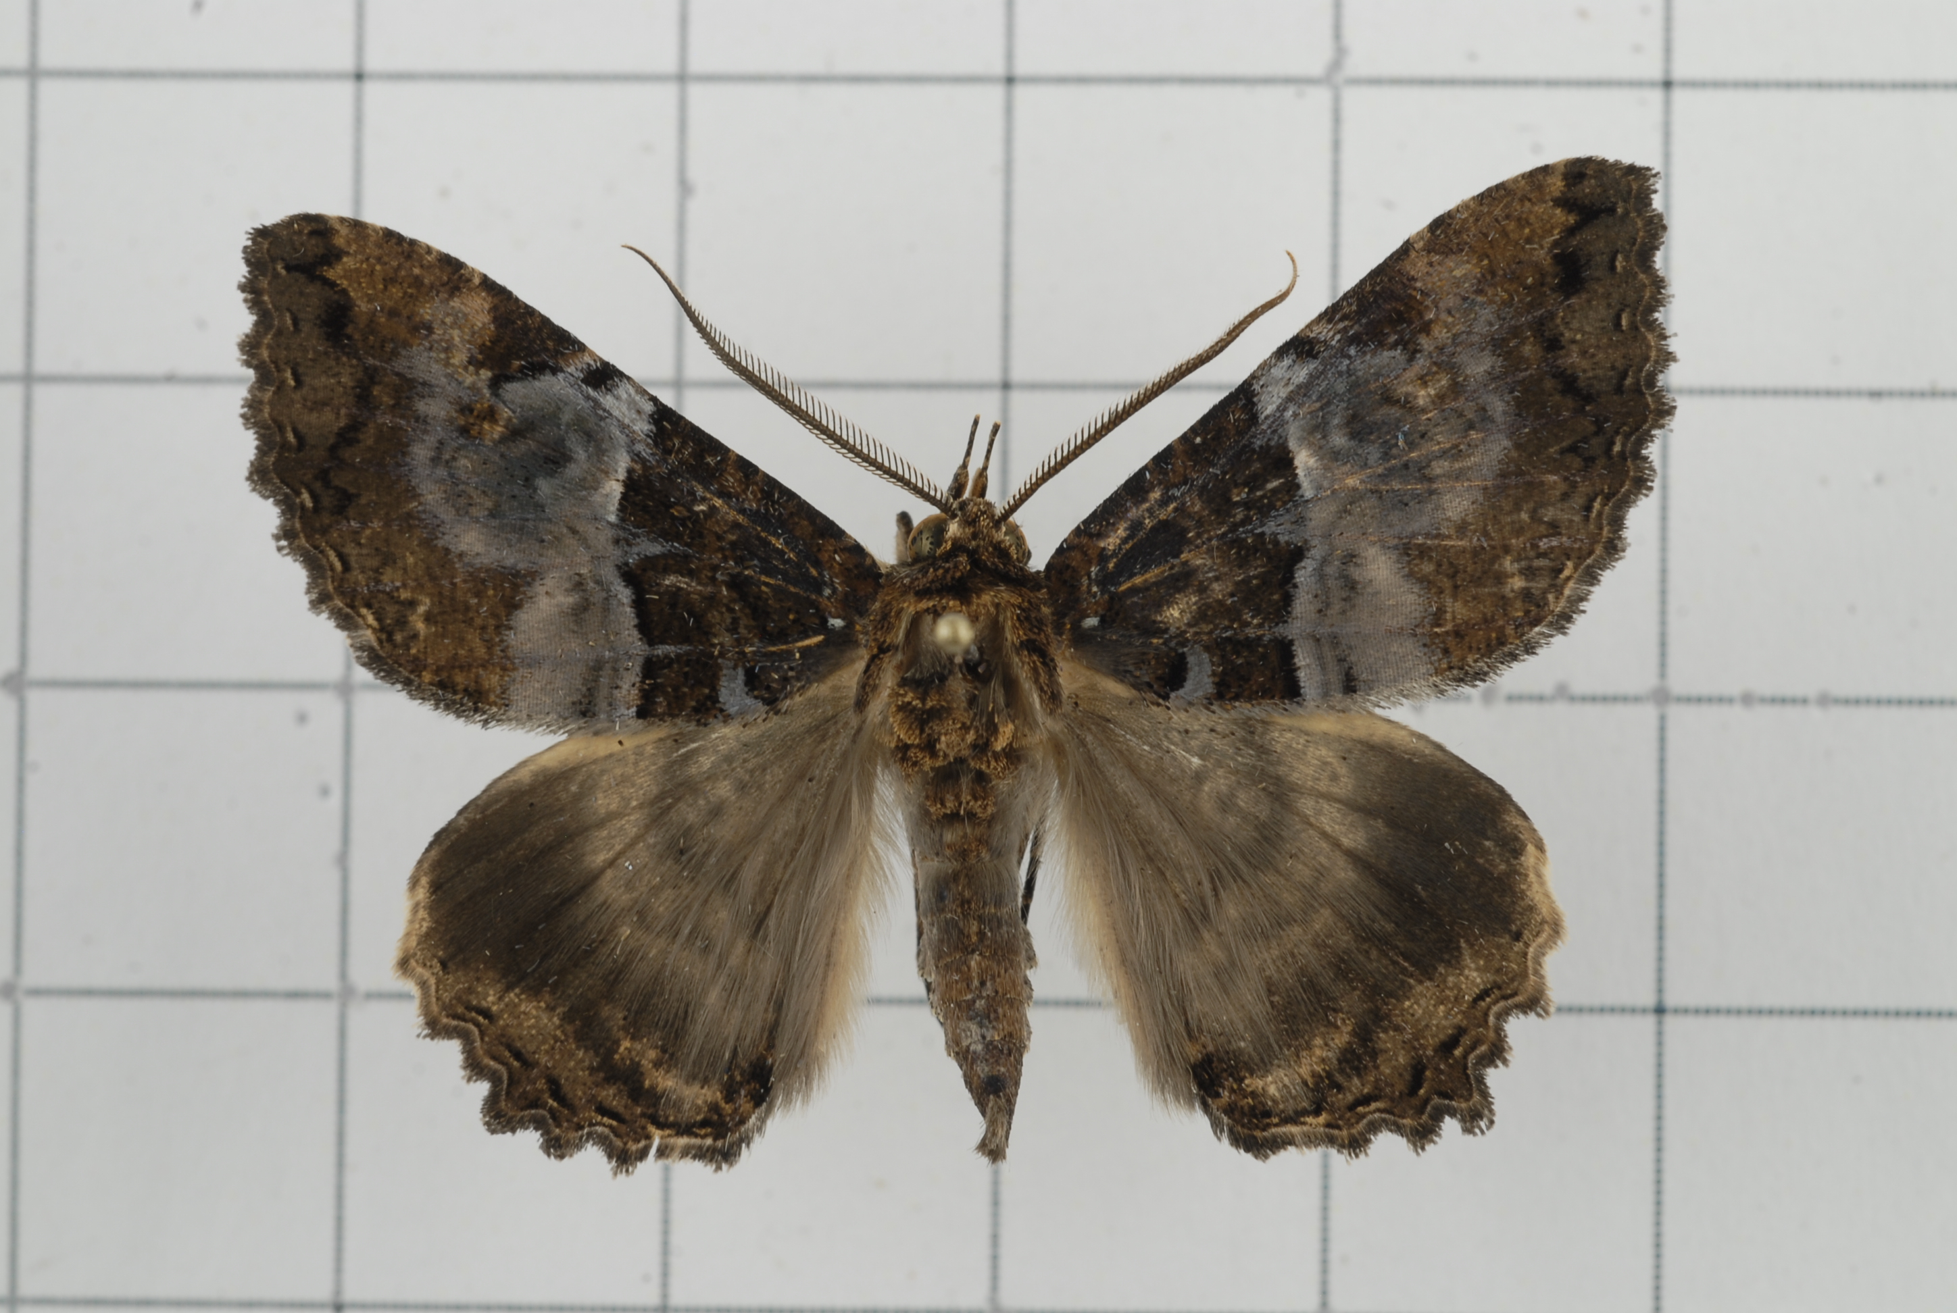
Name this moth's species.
Daddala lucilla
